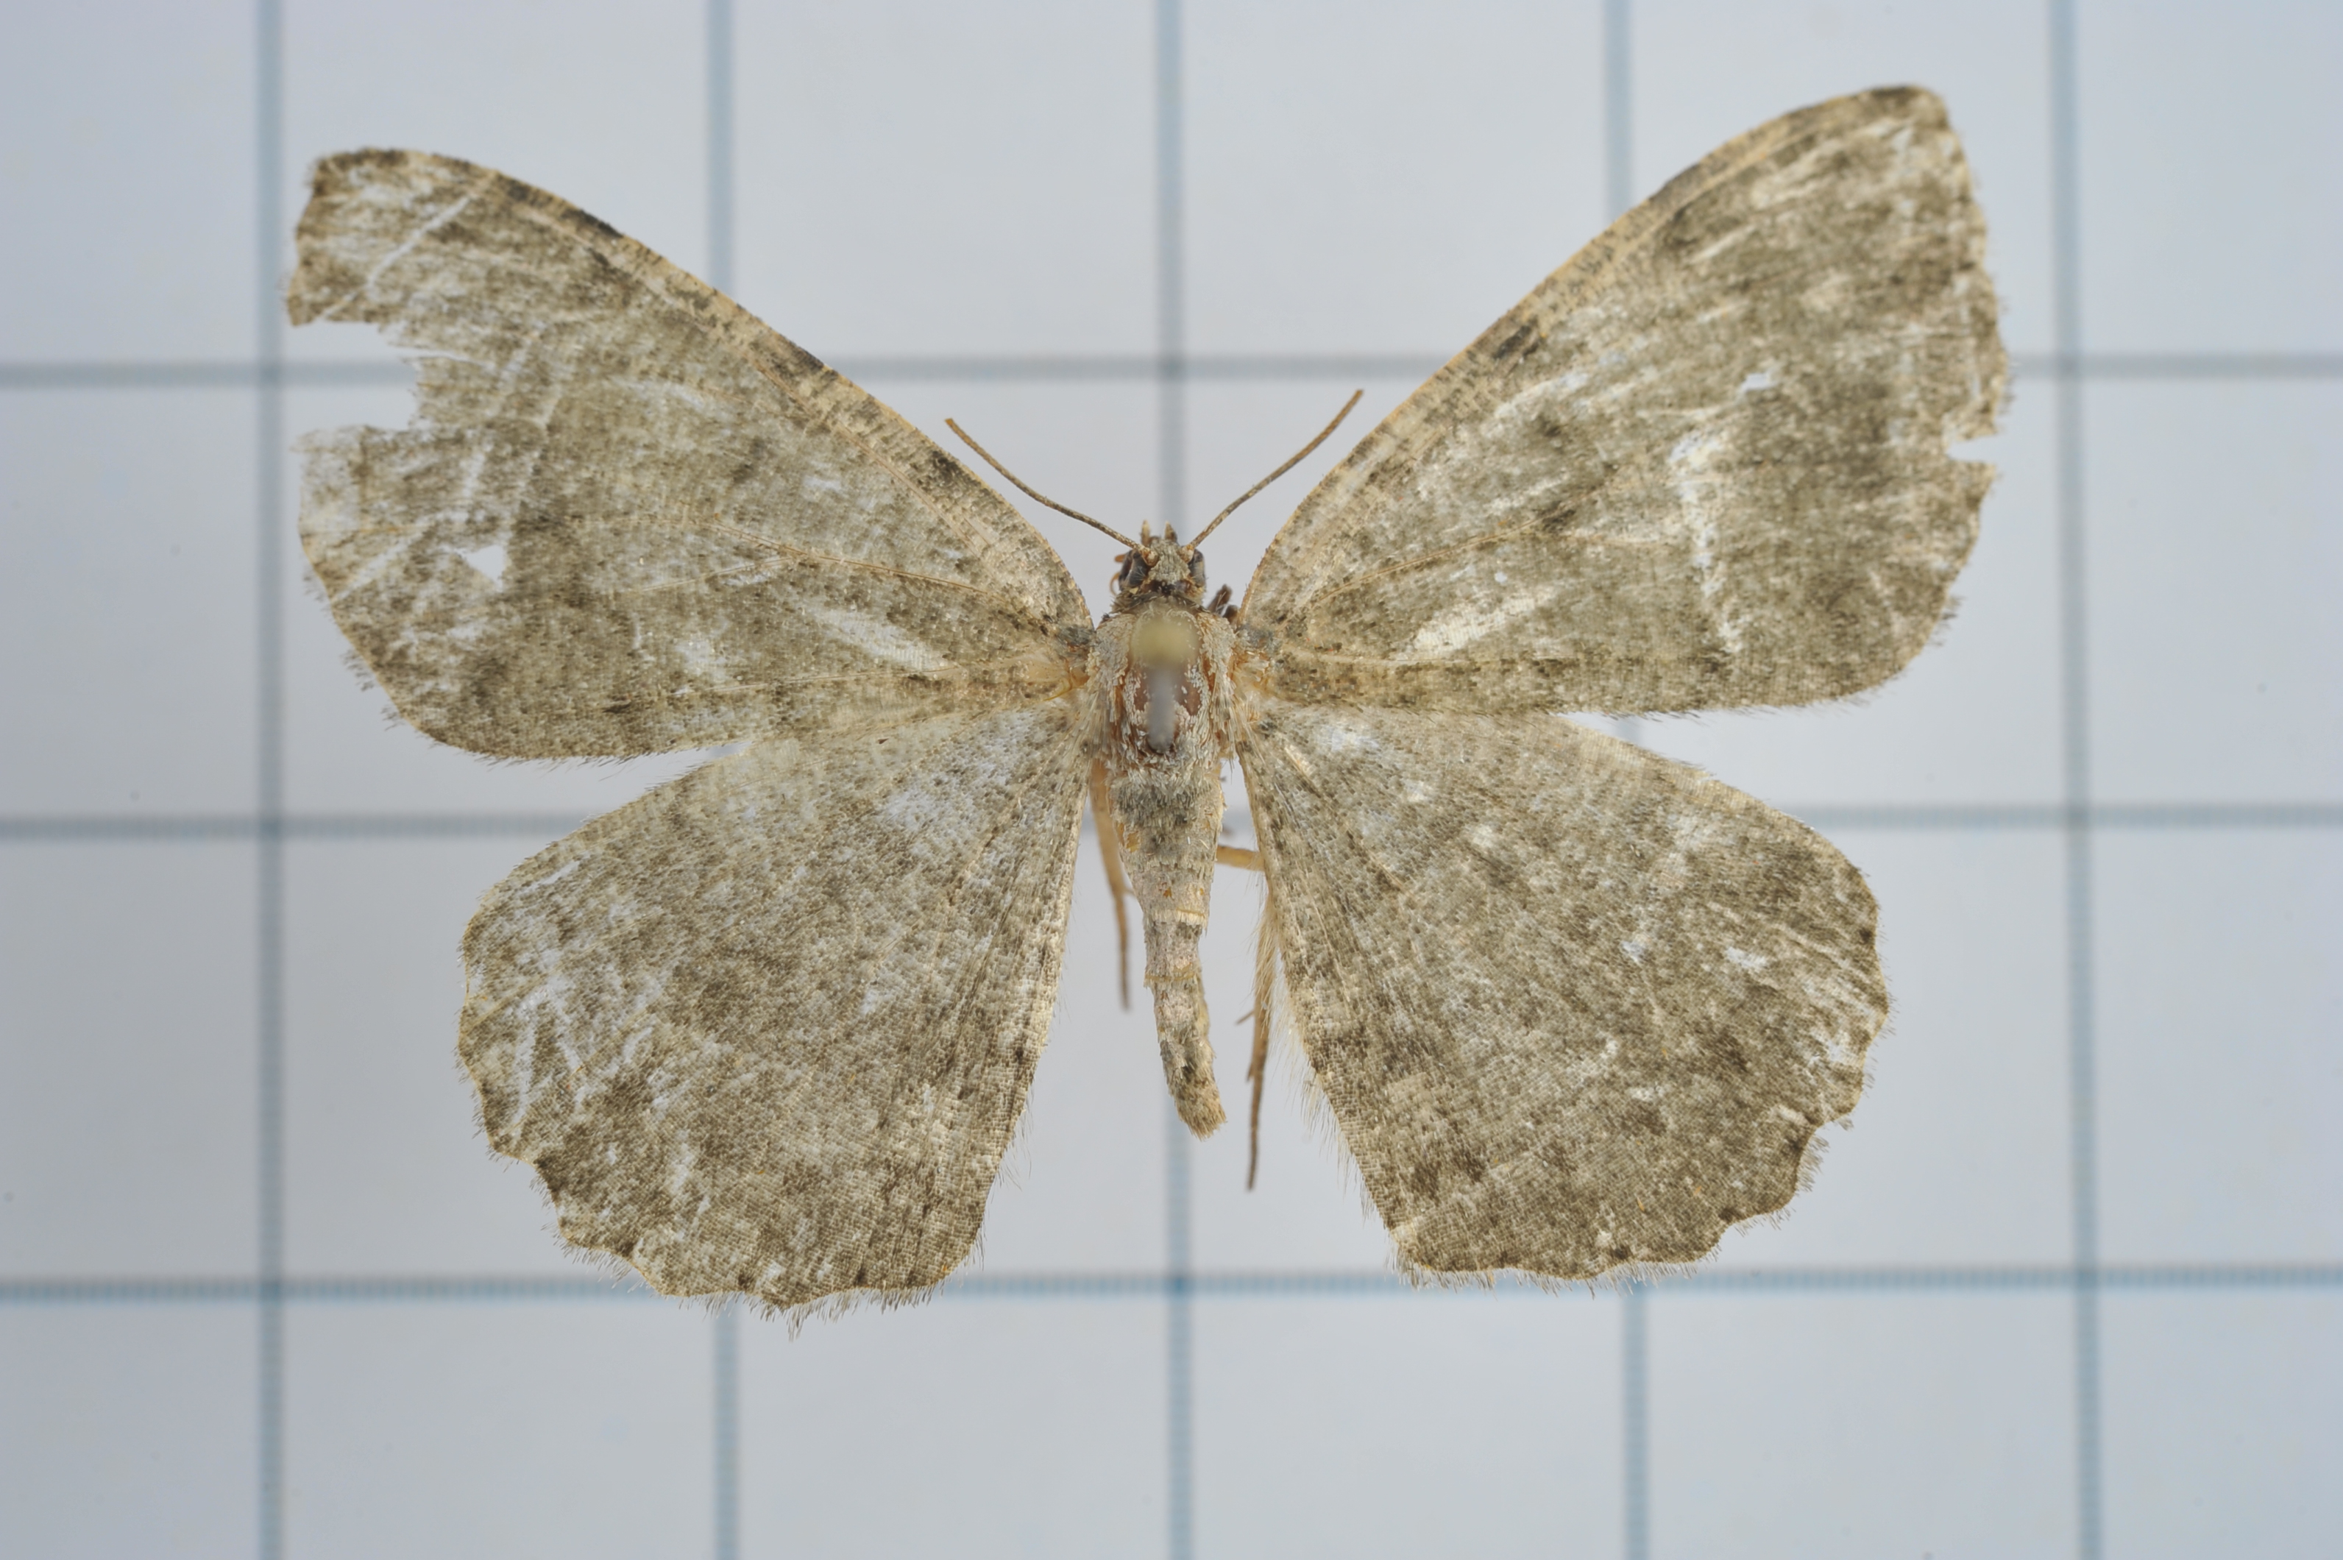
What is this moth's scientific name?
Gnophos delitescens
